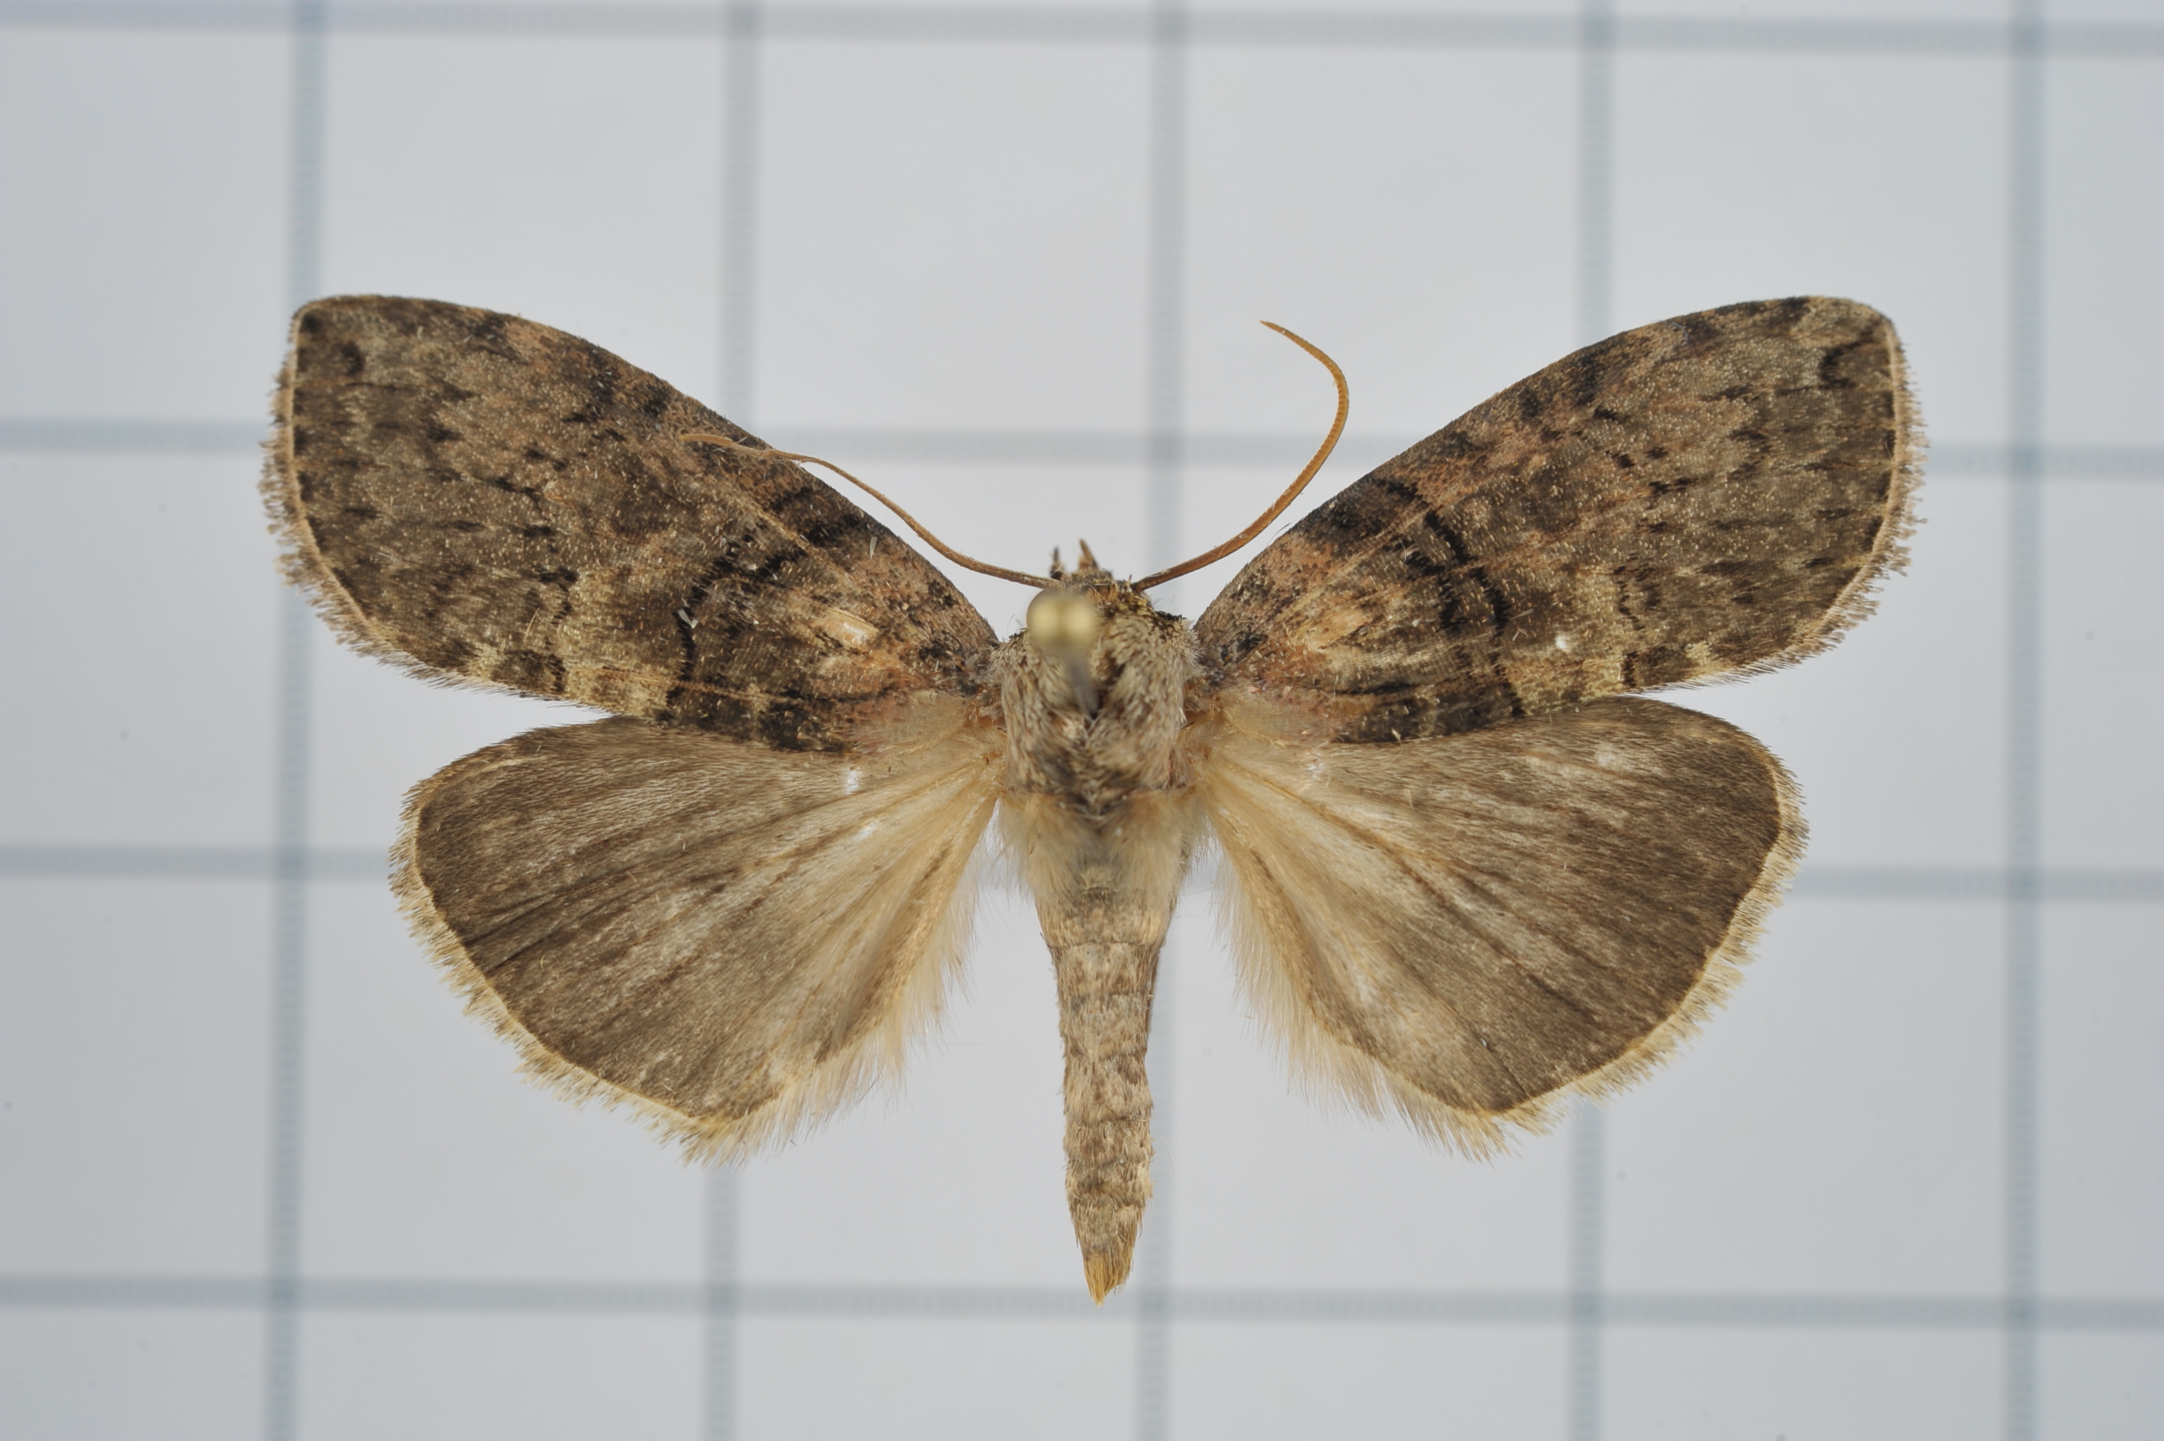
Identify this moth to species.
Horipsestis aenea aenea
